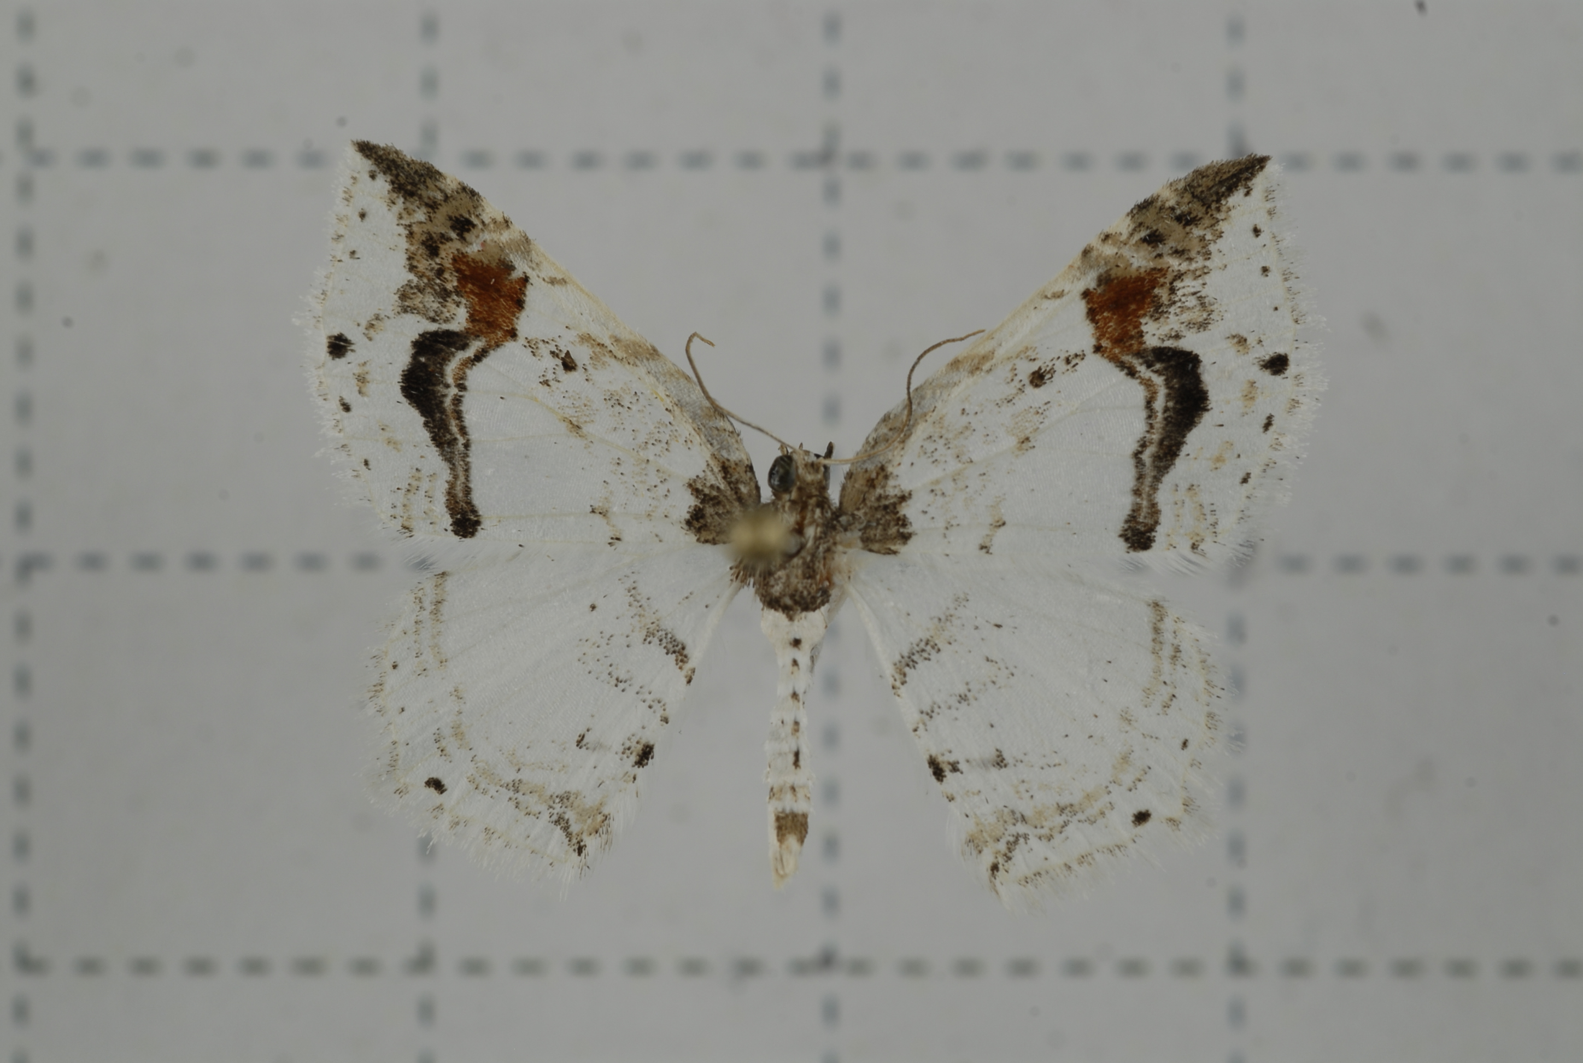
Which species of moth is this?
Asthena undulata
